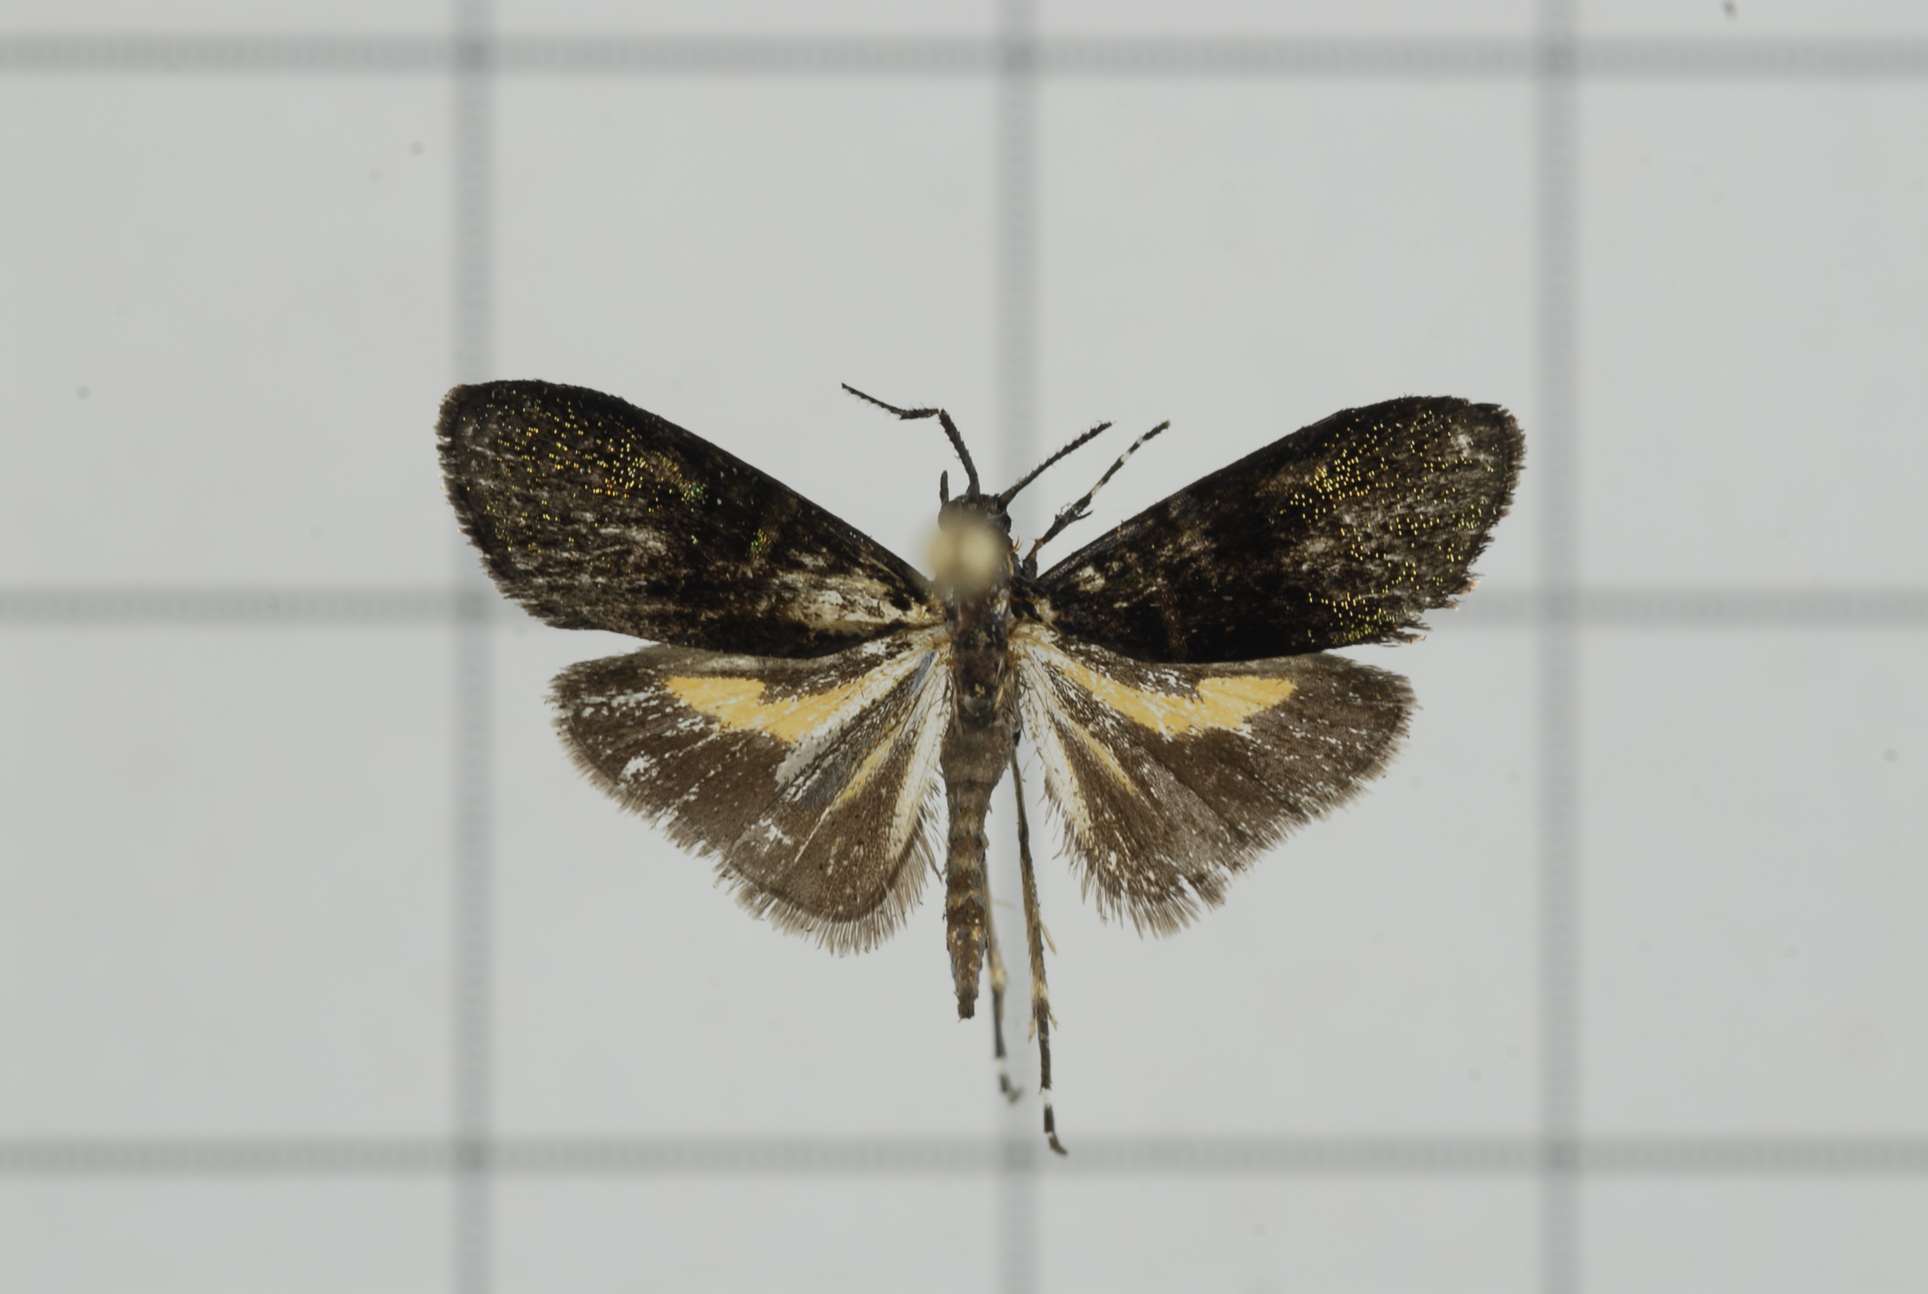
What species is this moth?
Saptha divitiosa
